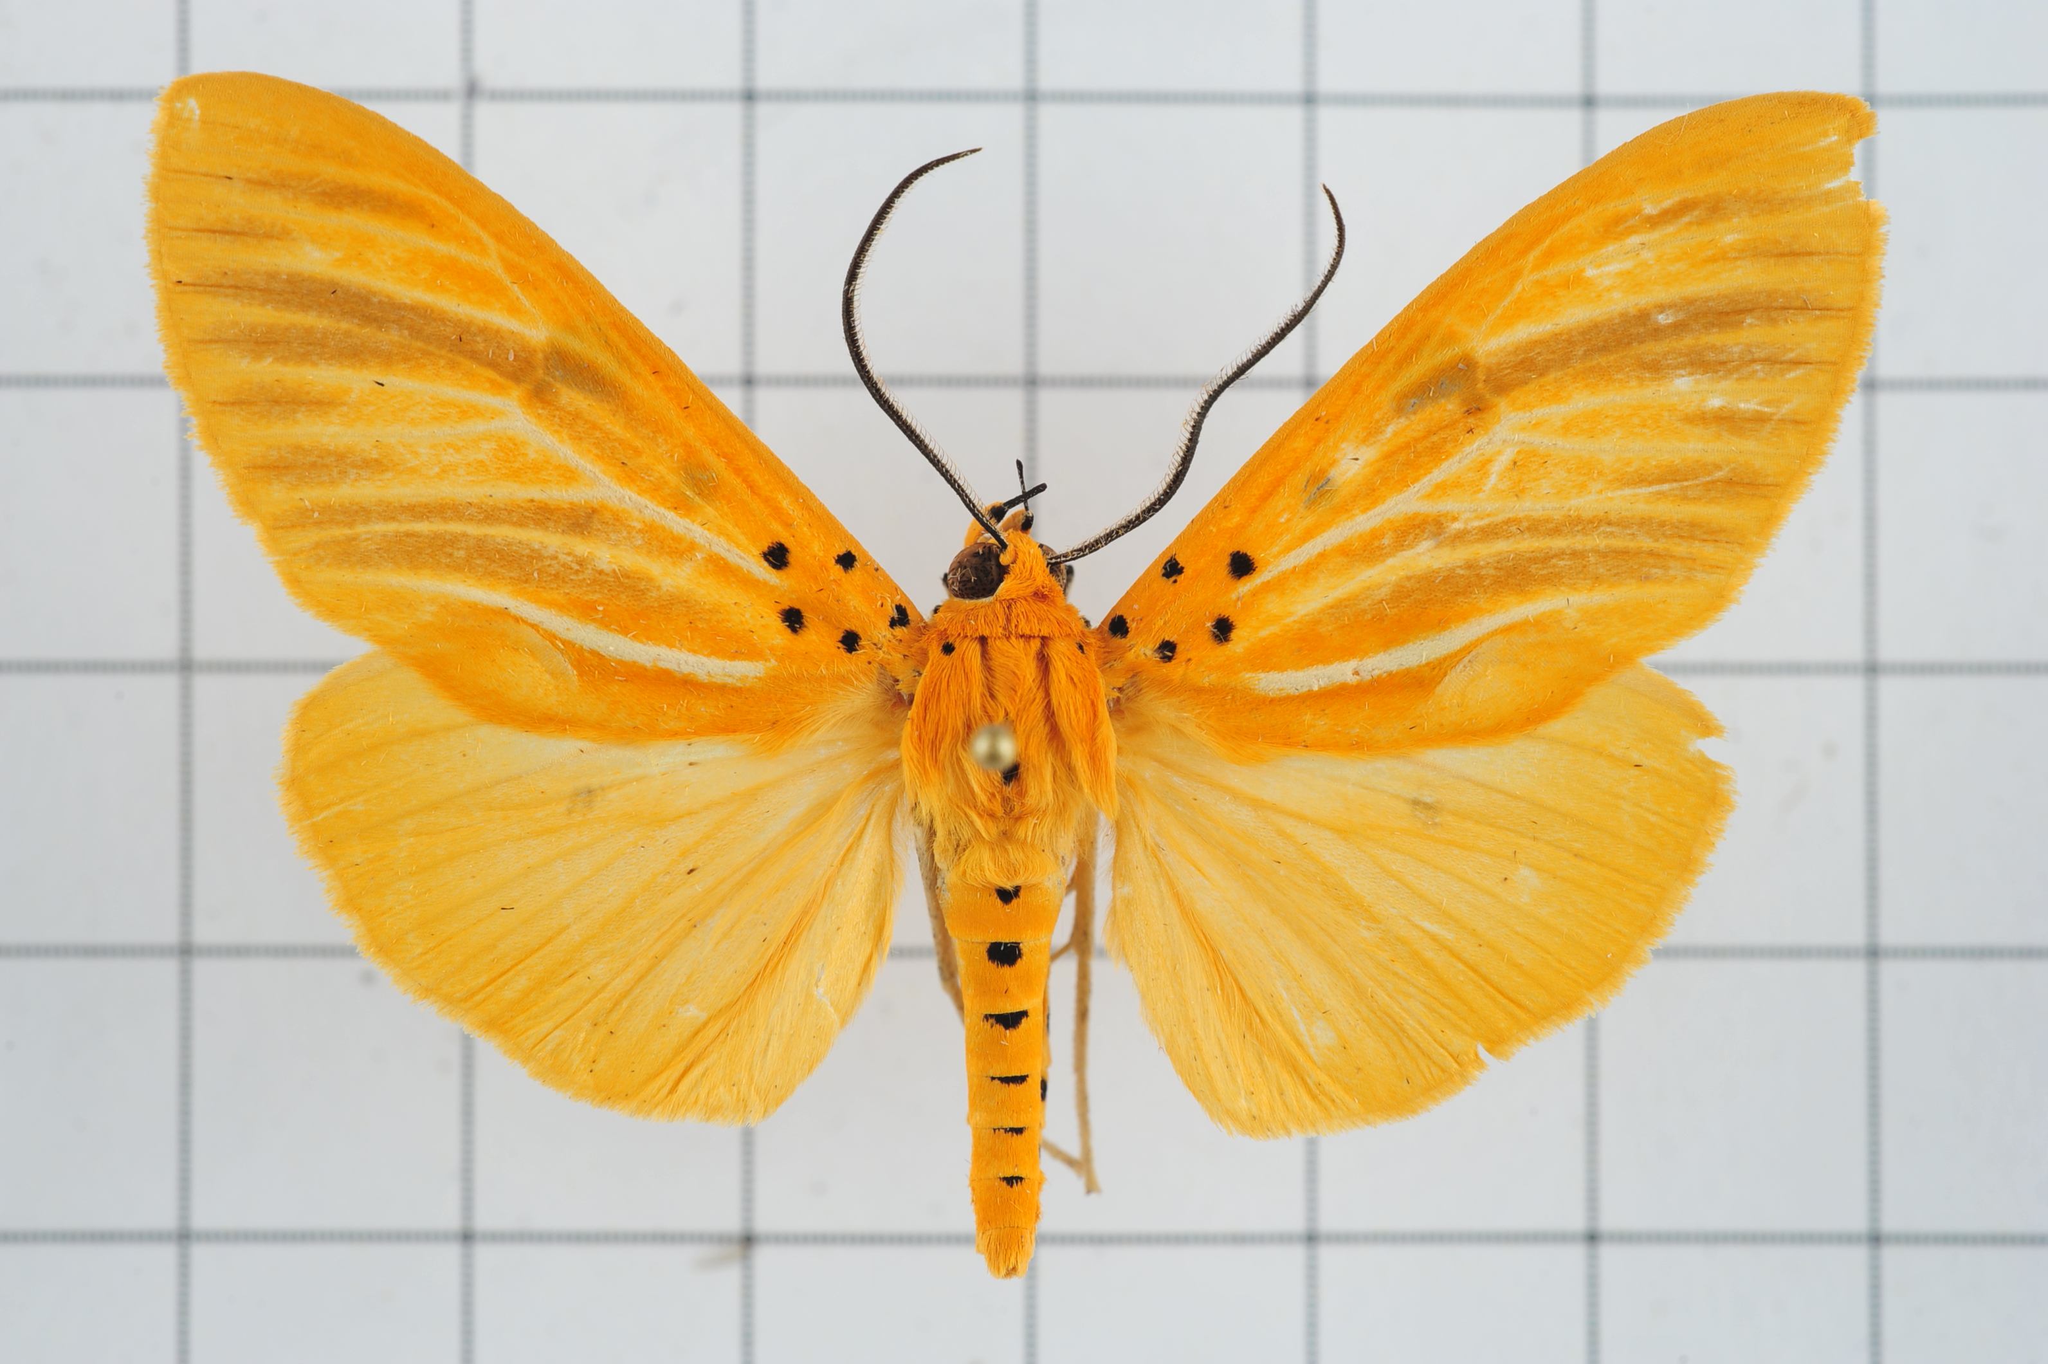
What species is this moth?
Asota egens confinis
